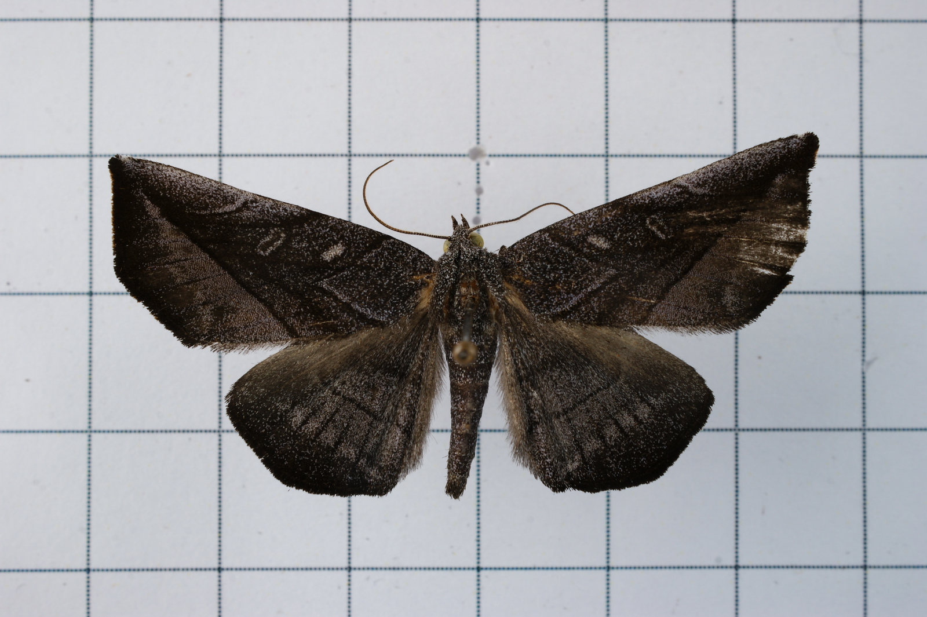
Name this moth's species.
Arytrurides inornatus
